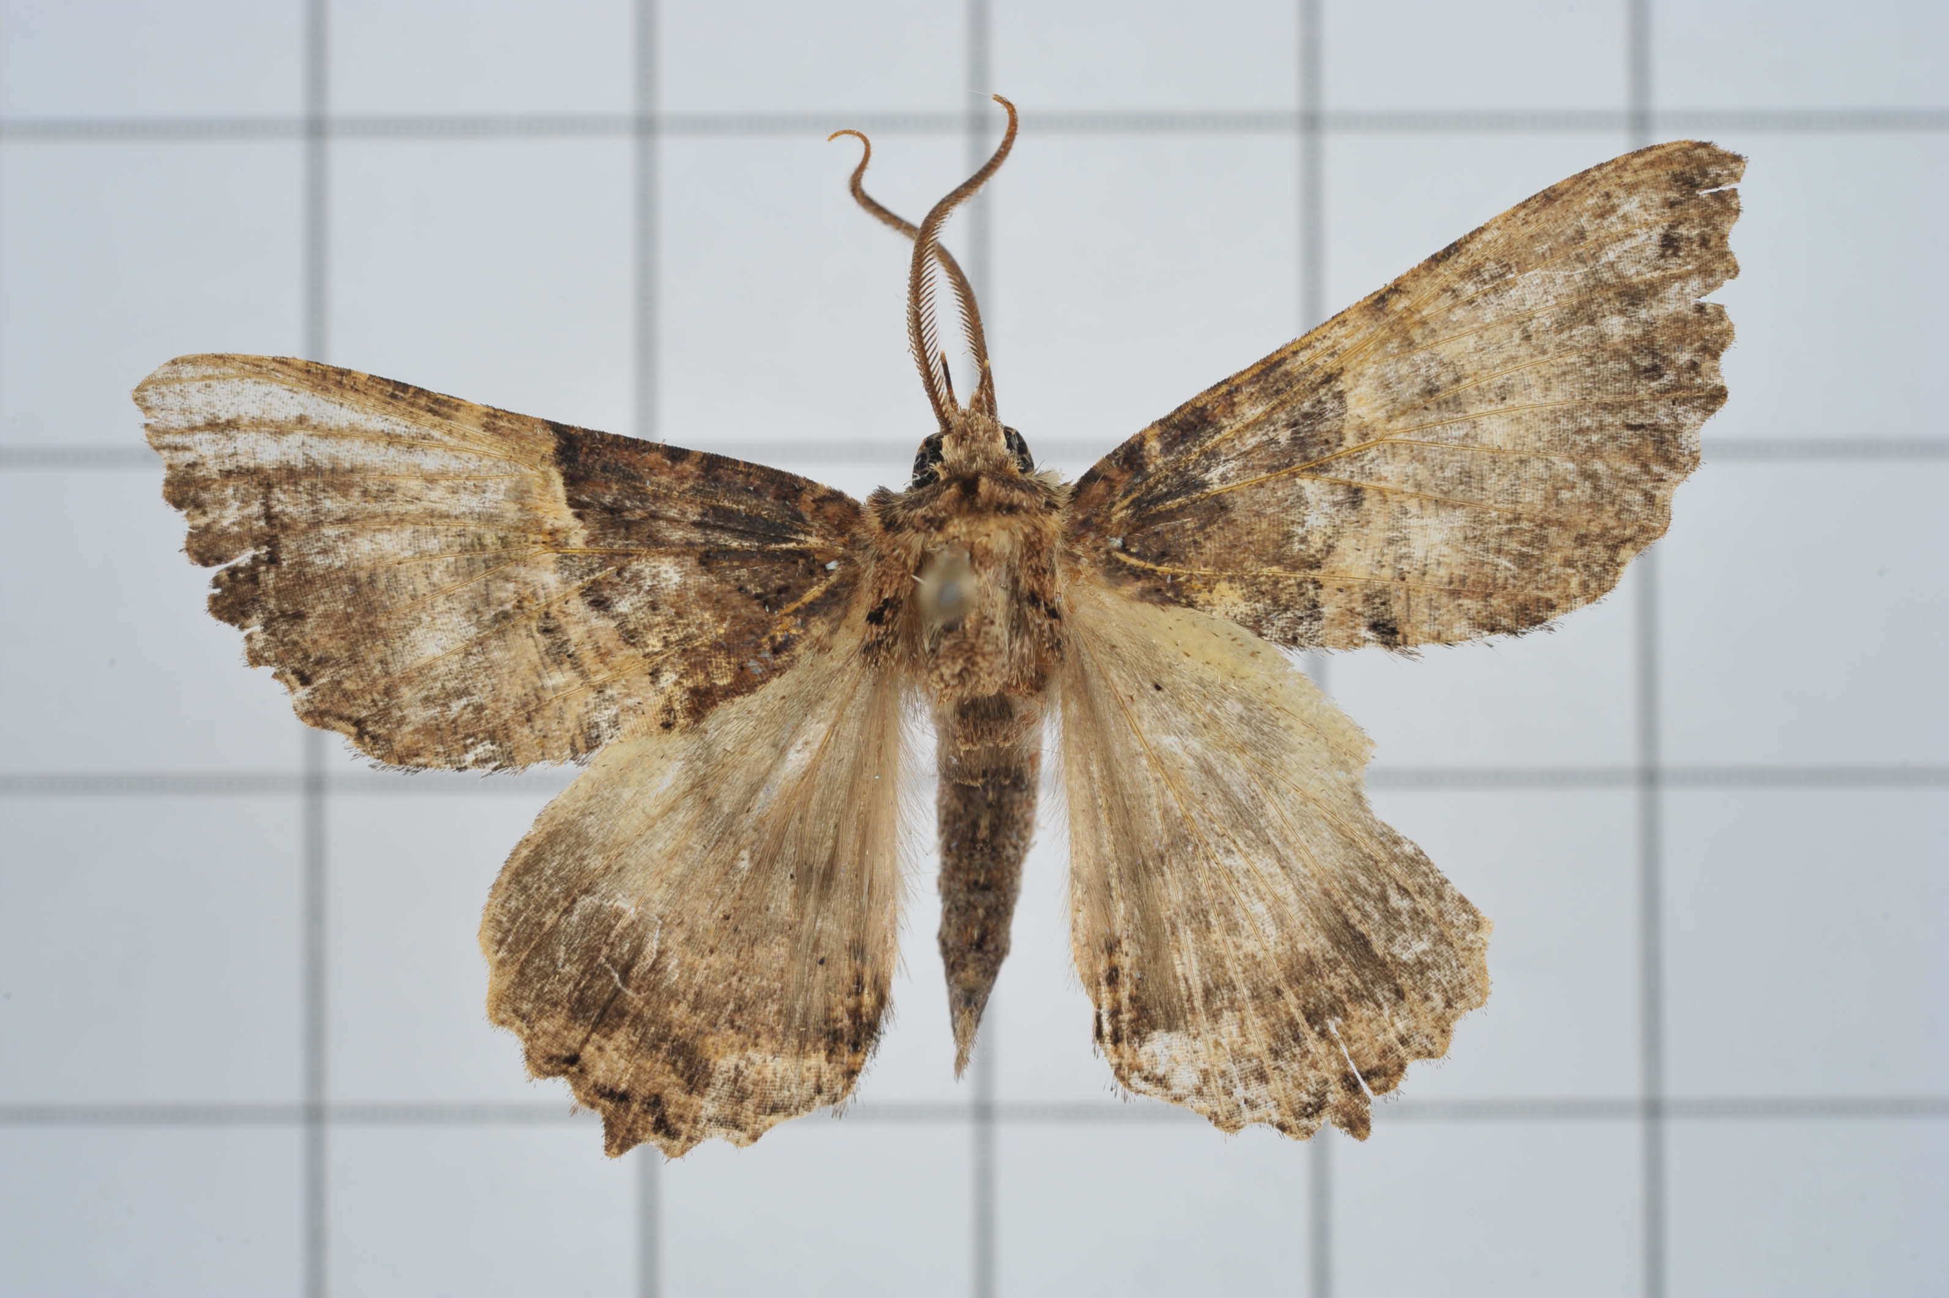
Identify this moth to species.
Daddala lucilla
